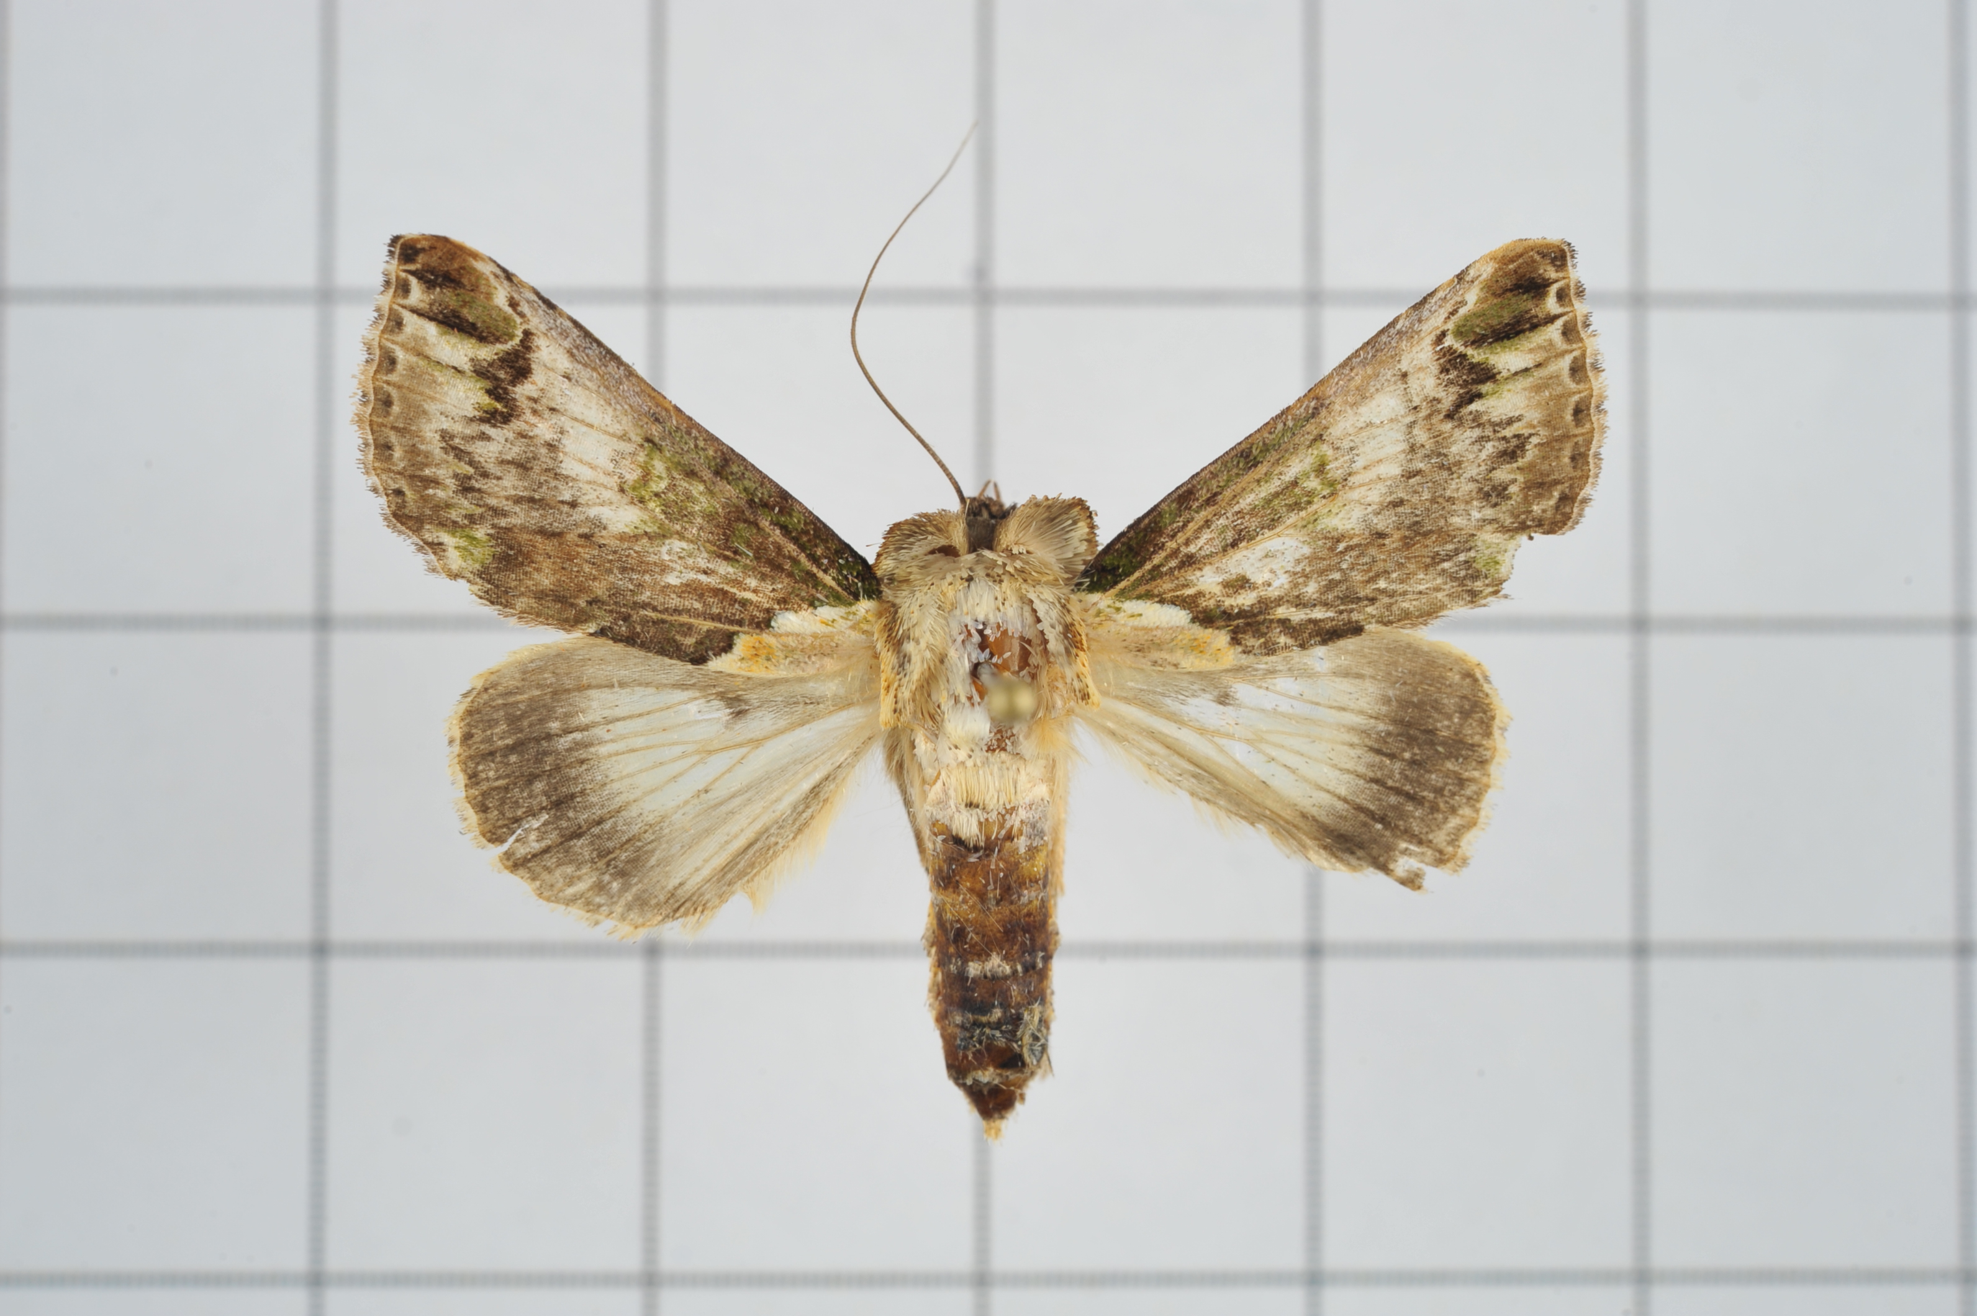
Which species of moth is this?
Risoba prominens
